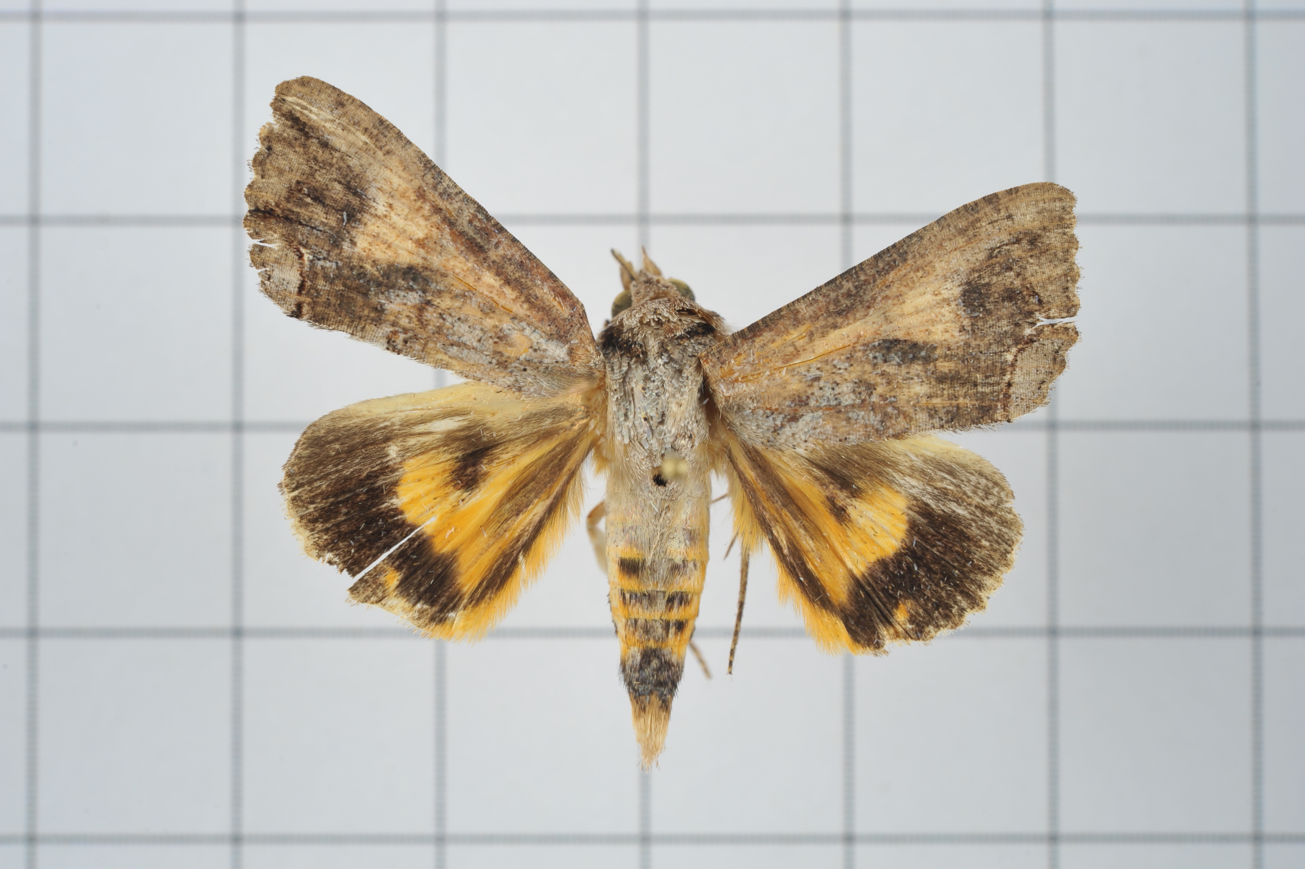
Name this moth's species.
Hypocala deflorata deflorata
